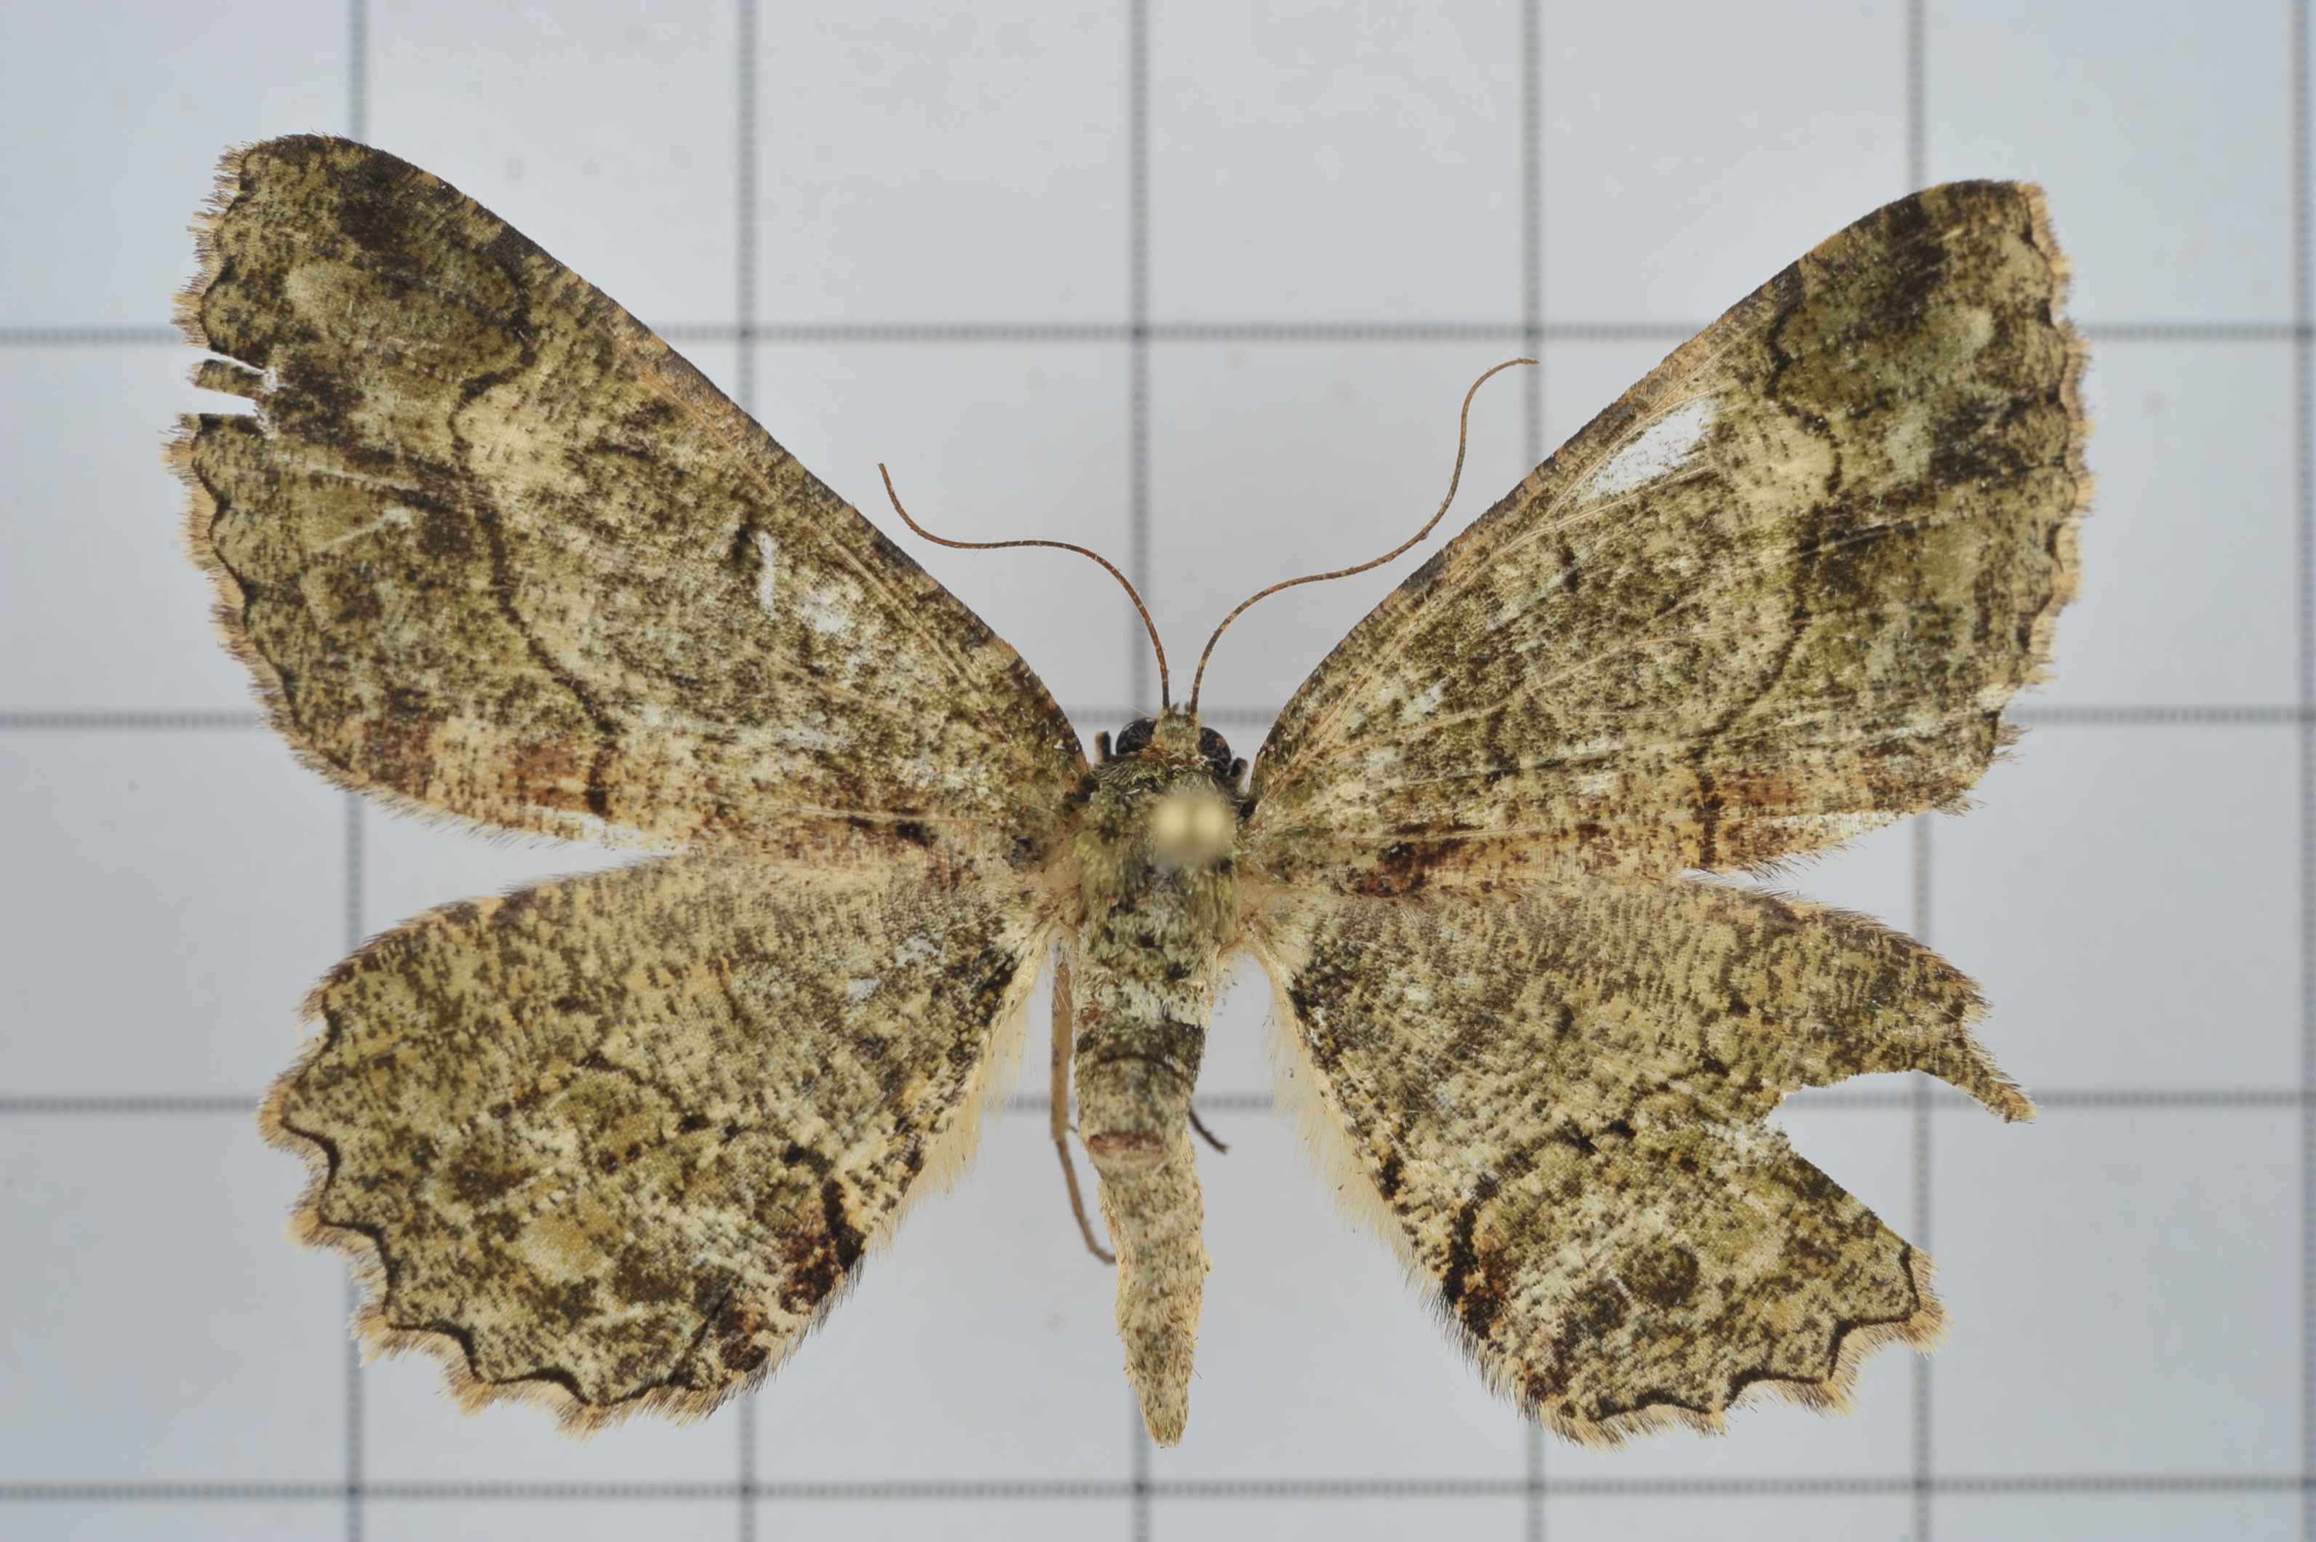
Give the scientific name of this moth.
Paradarisa chloauges chloauges
